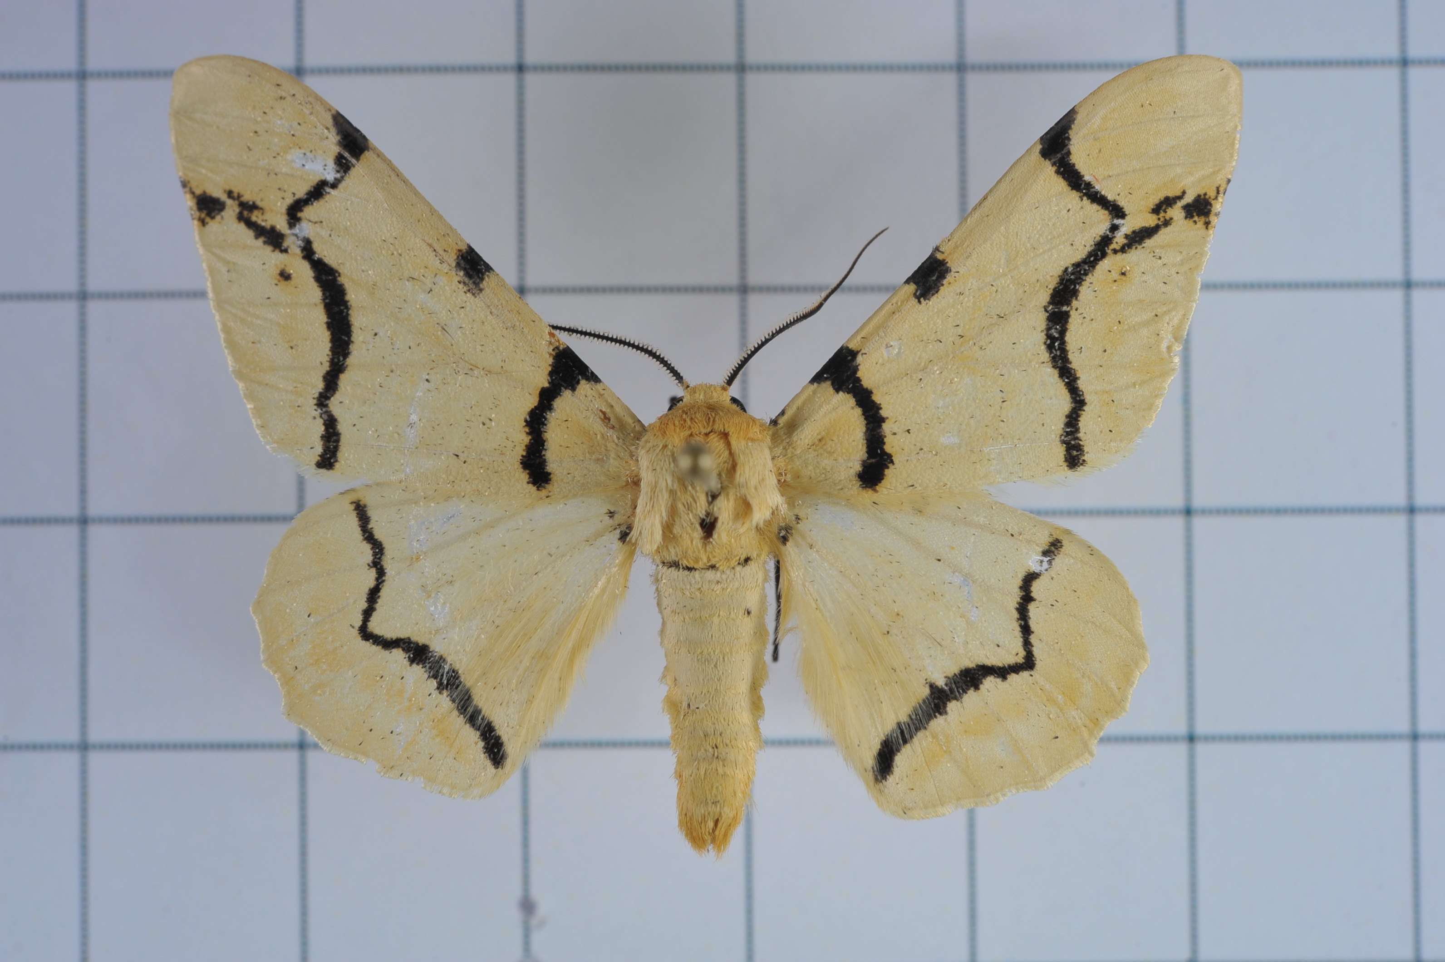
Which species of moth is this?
Biston perclara
